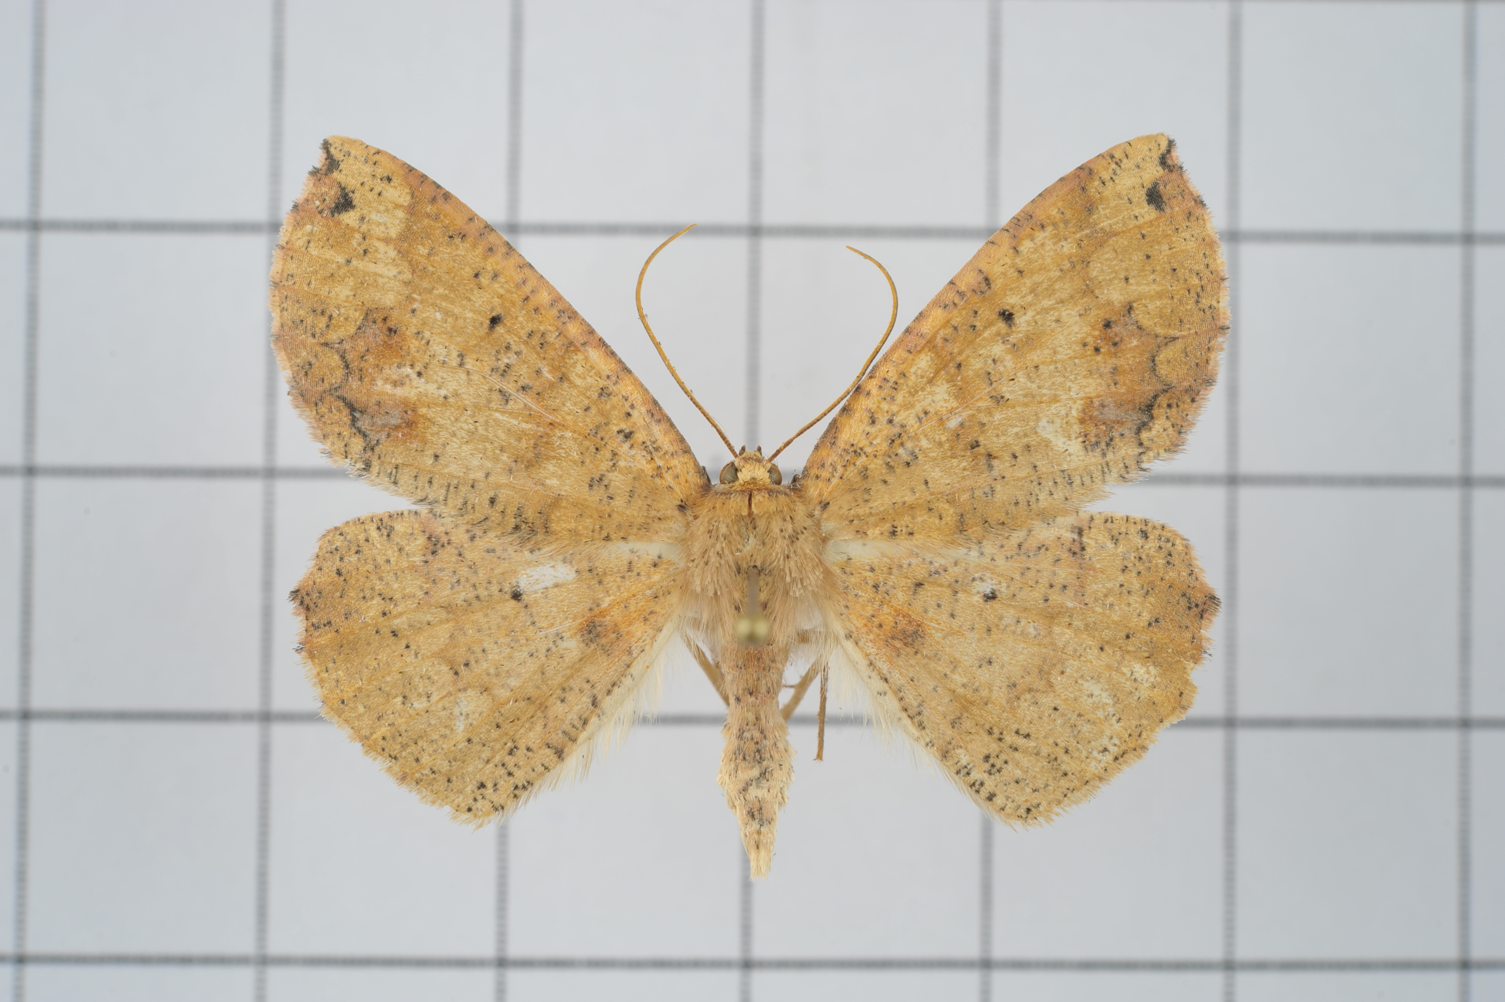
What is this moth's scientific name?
Heterostegania lunulosa
